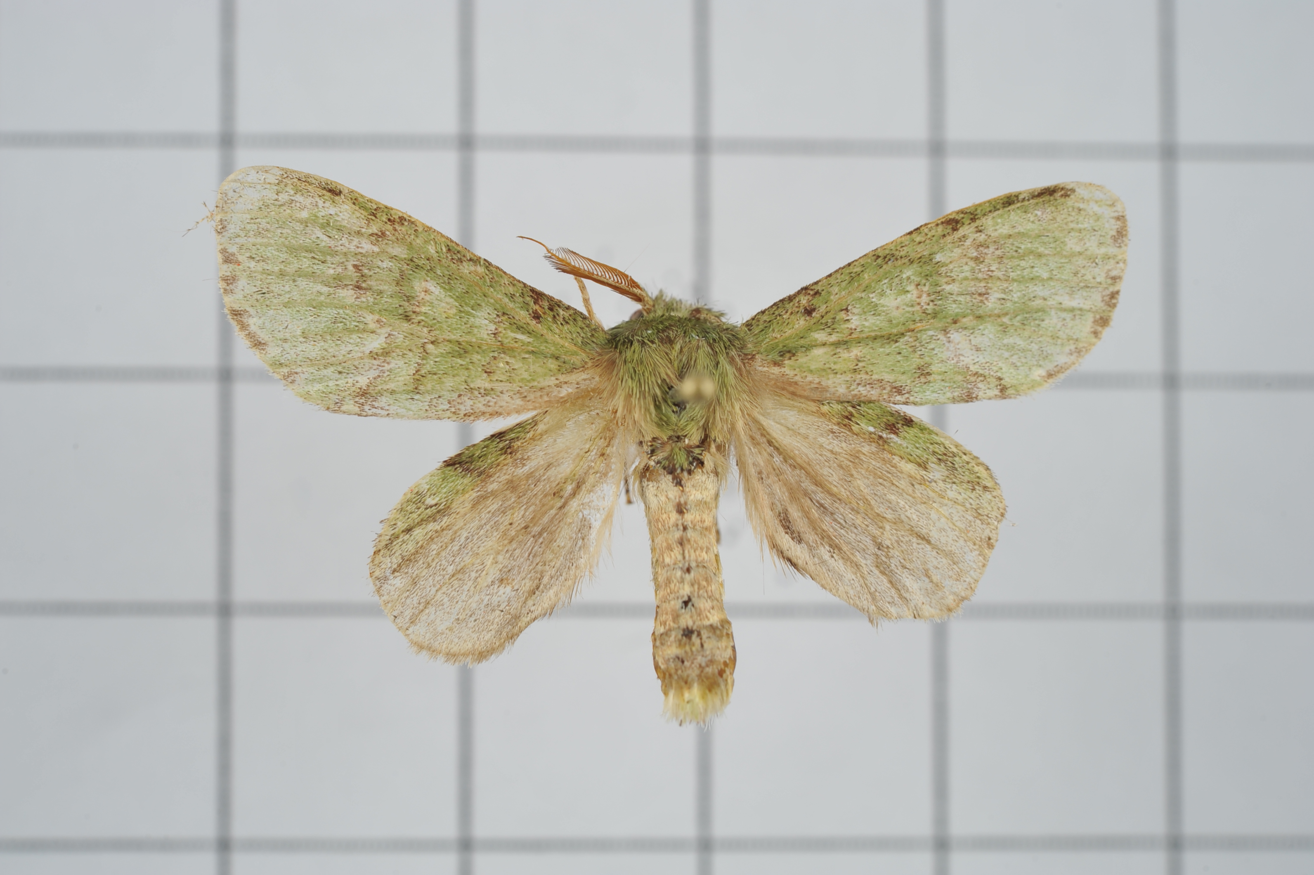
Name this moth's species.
Benbowia takamukuanus
